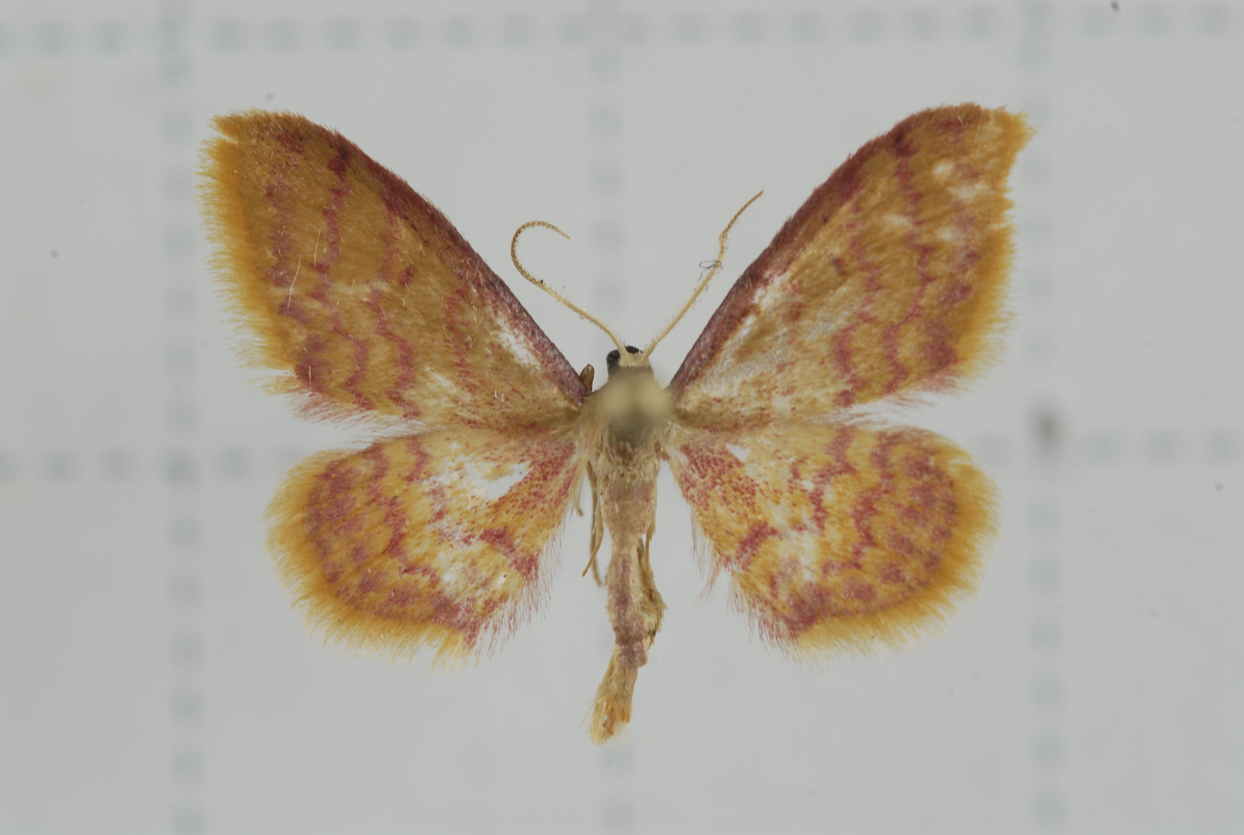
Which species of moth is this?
Idaea sinicata
